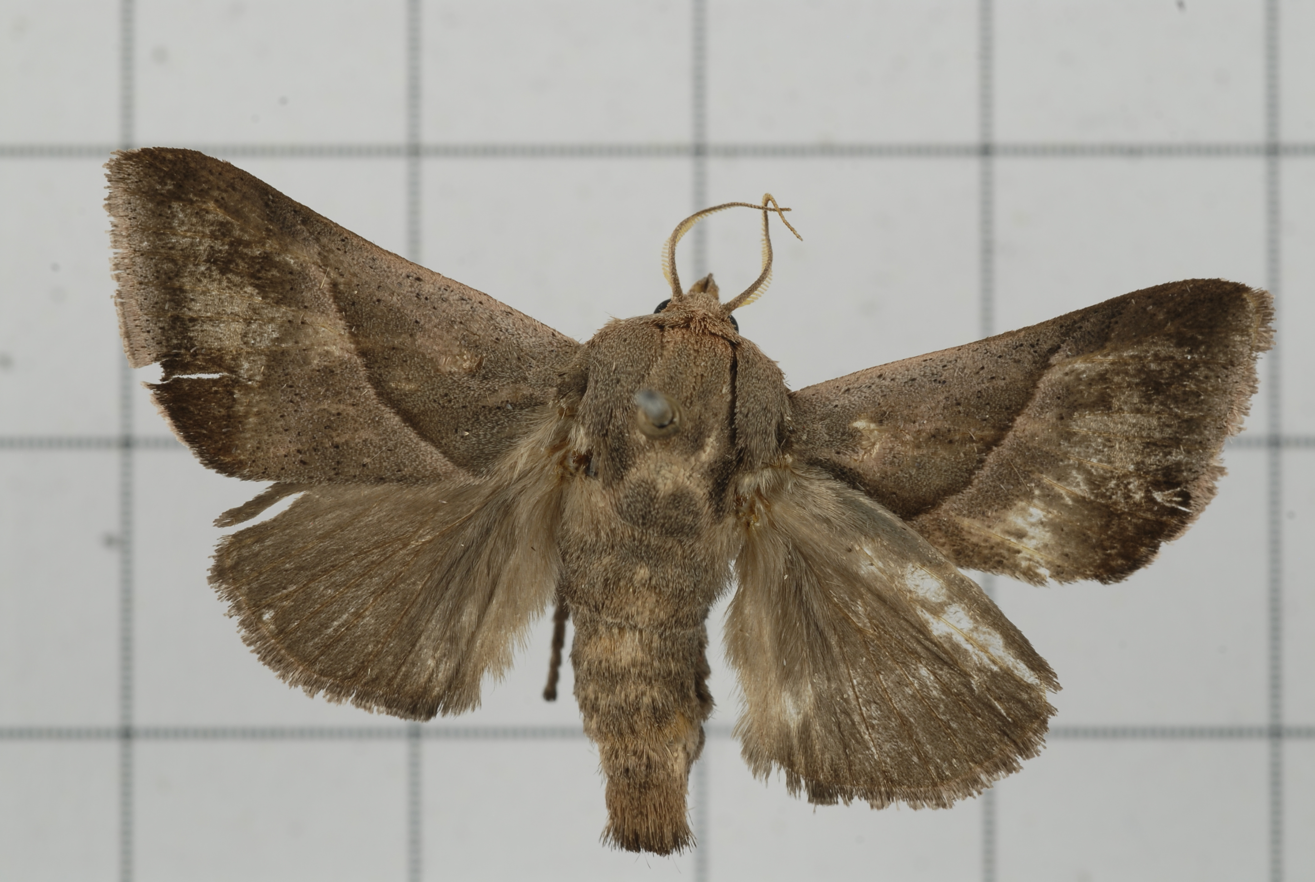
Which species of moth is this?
Setora postornata
